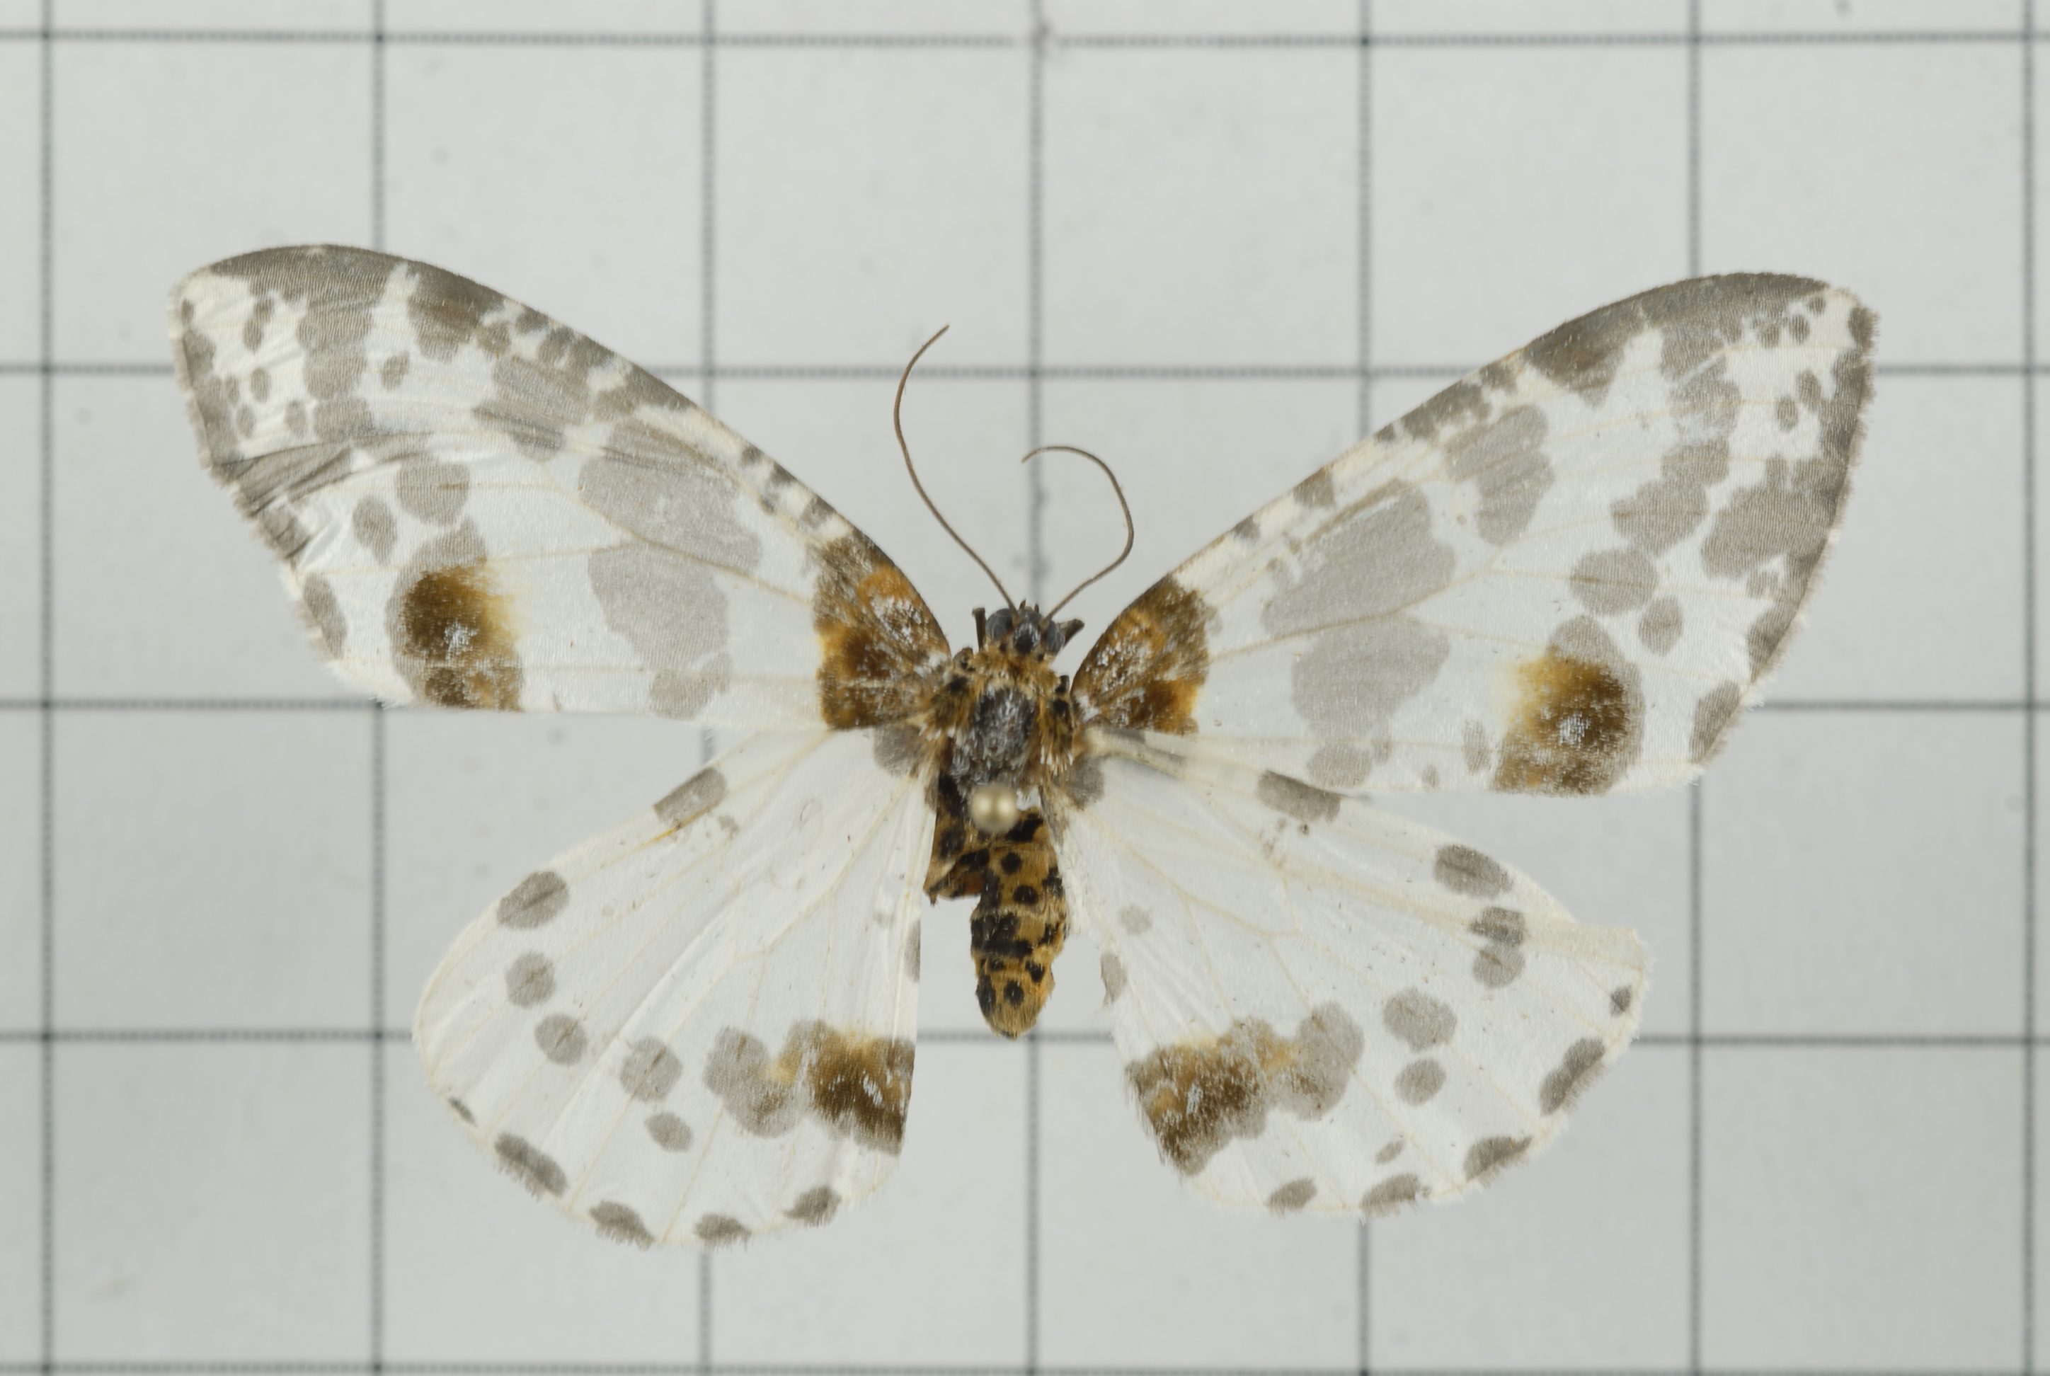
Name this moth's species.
Abraxas adilluminata
